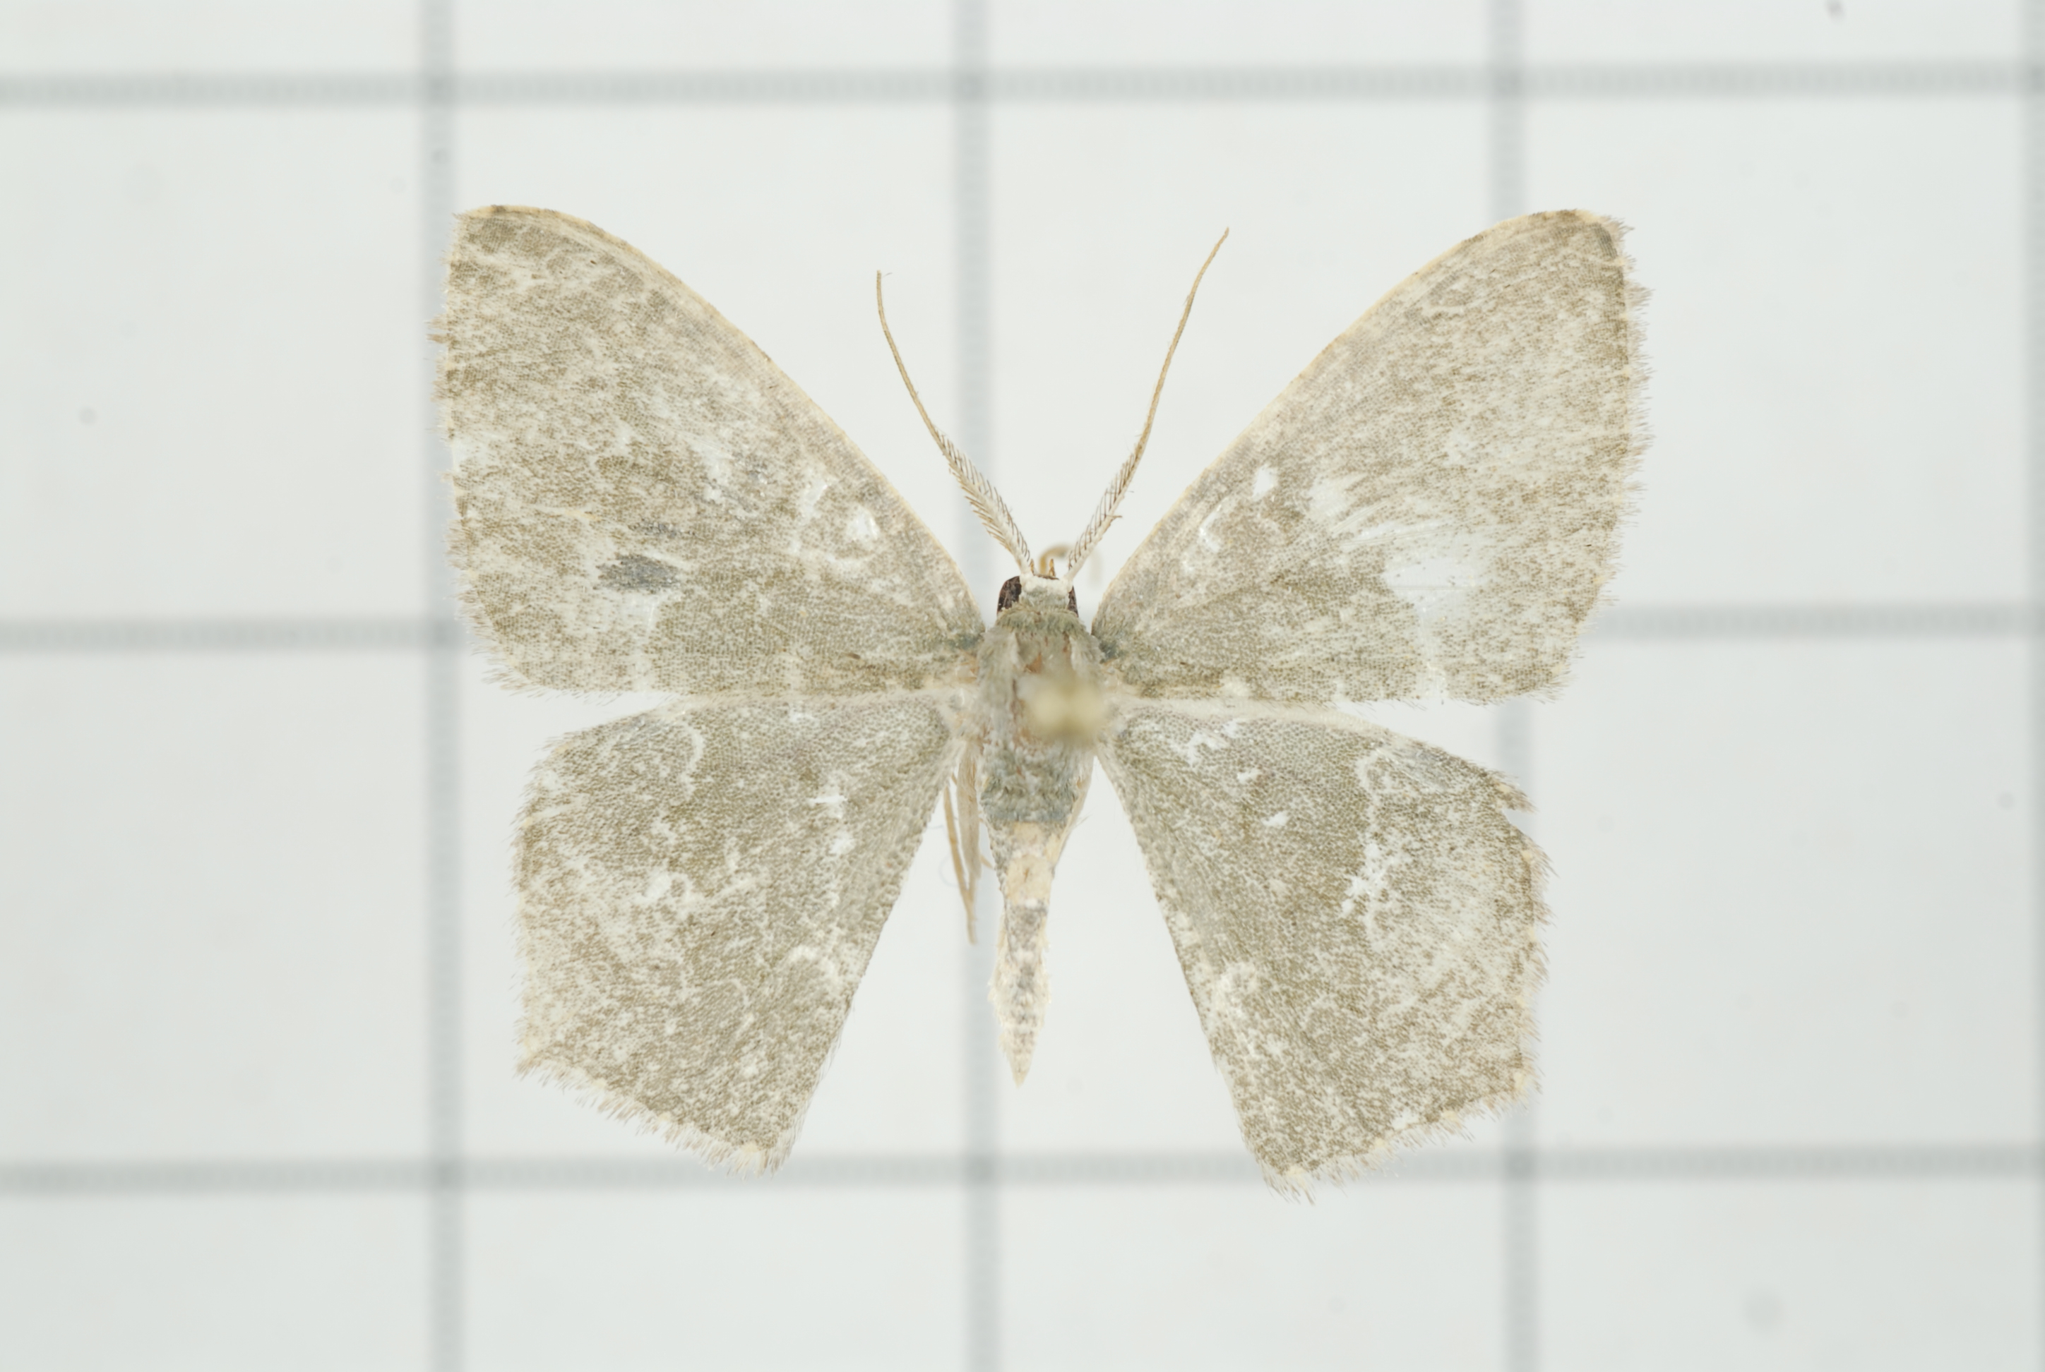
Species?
Maxates lactipuncta
